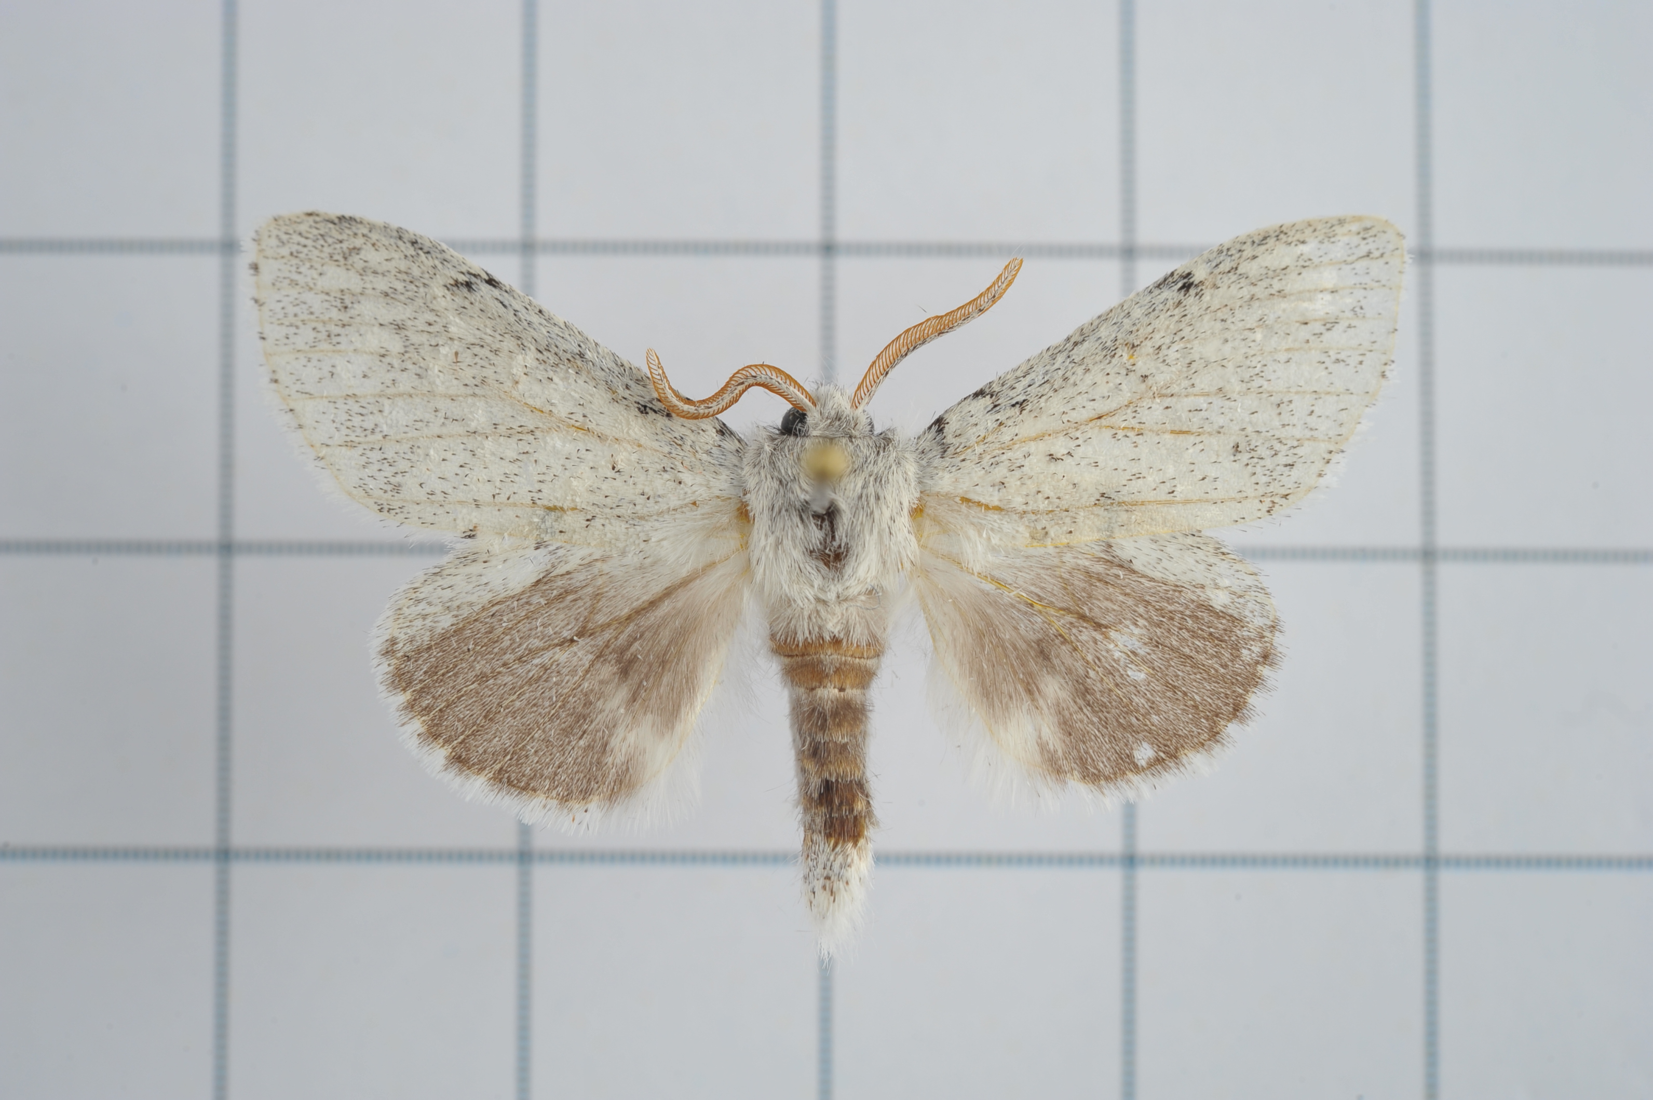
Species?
Cnethodonta grisescens baibarana
